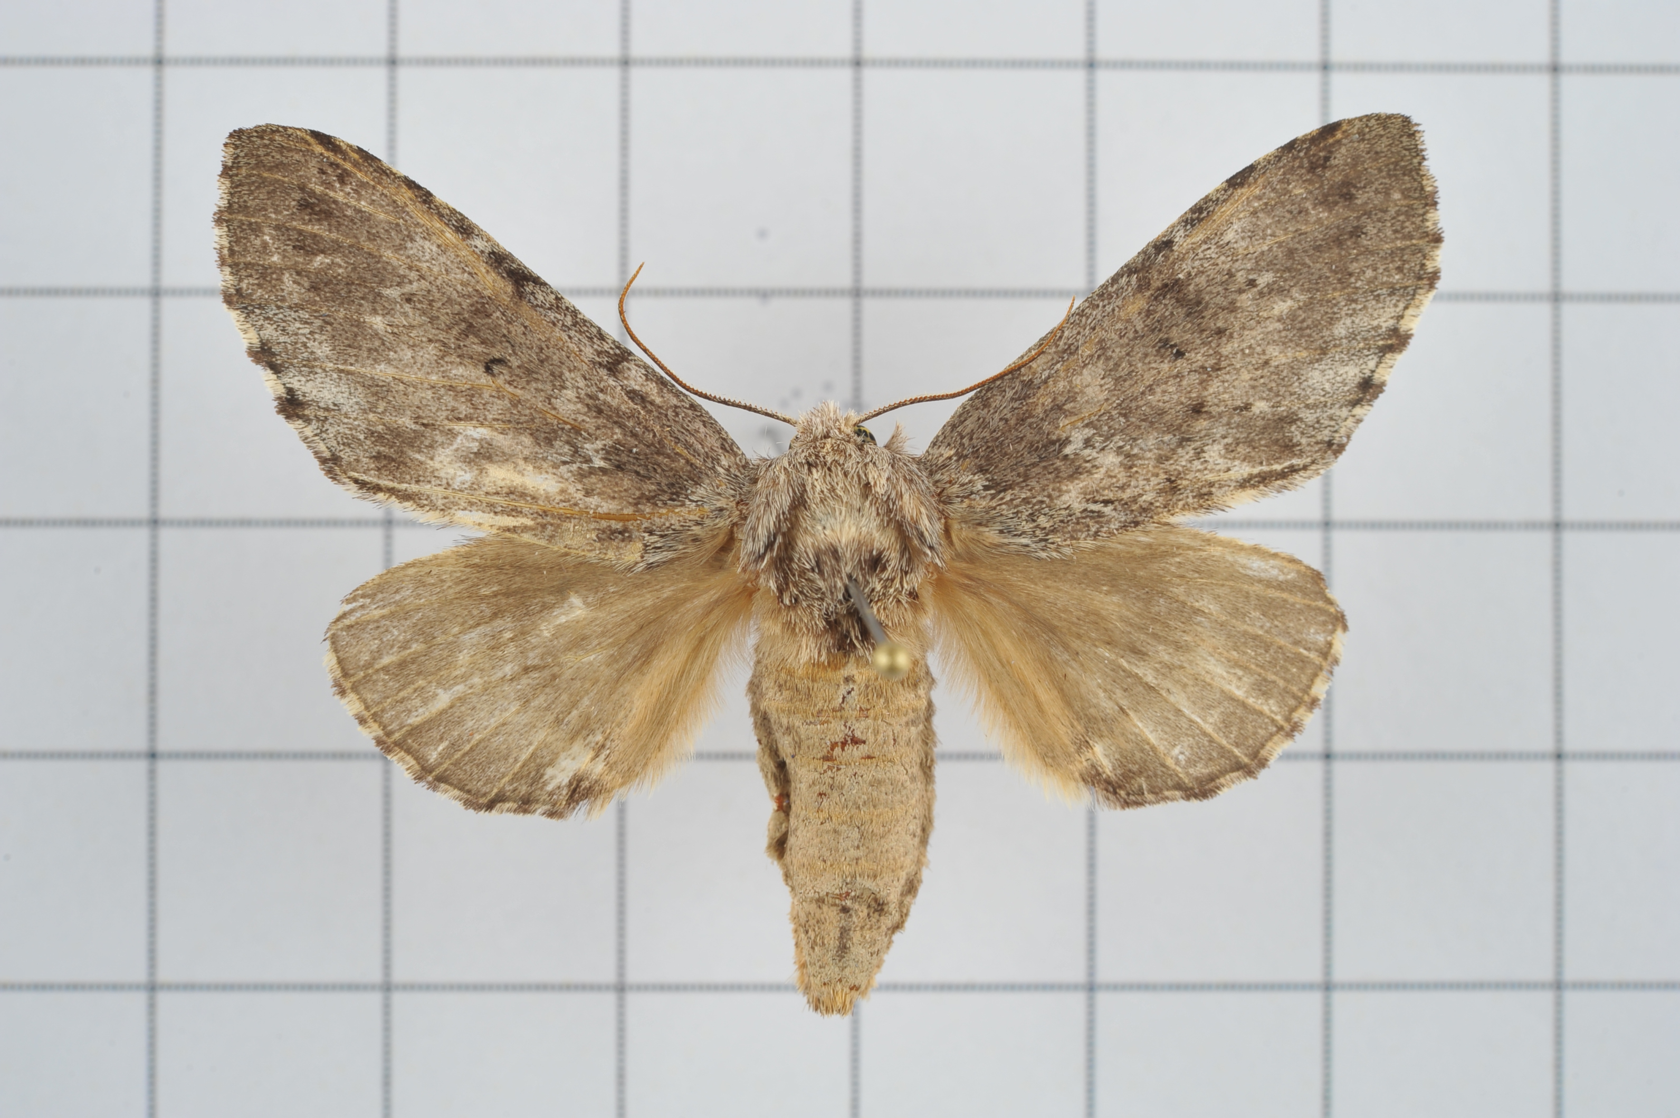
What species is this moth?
Betashachia angustipennis angustipennis
